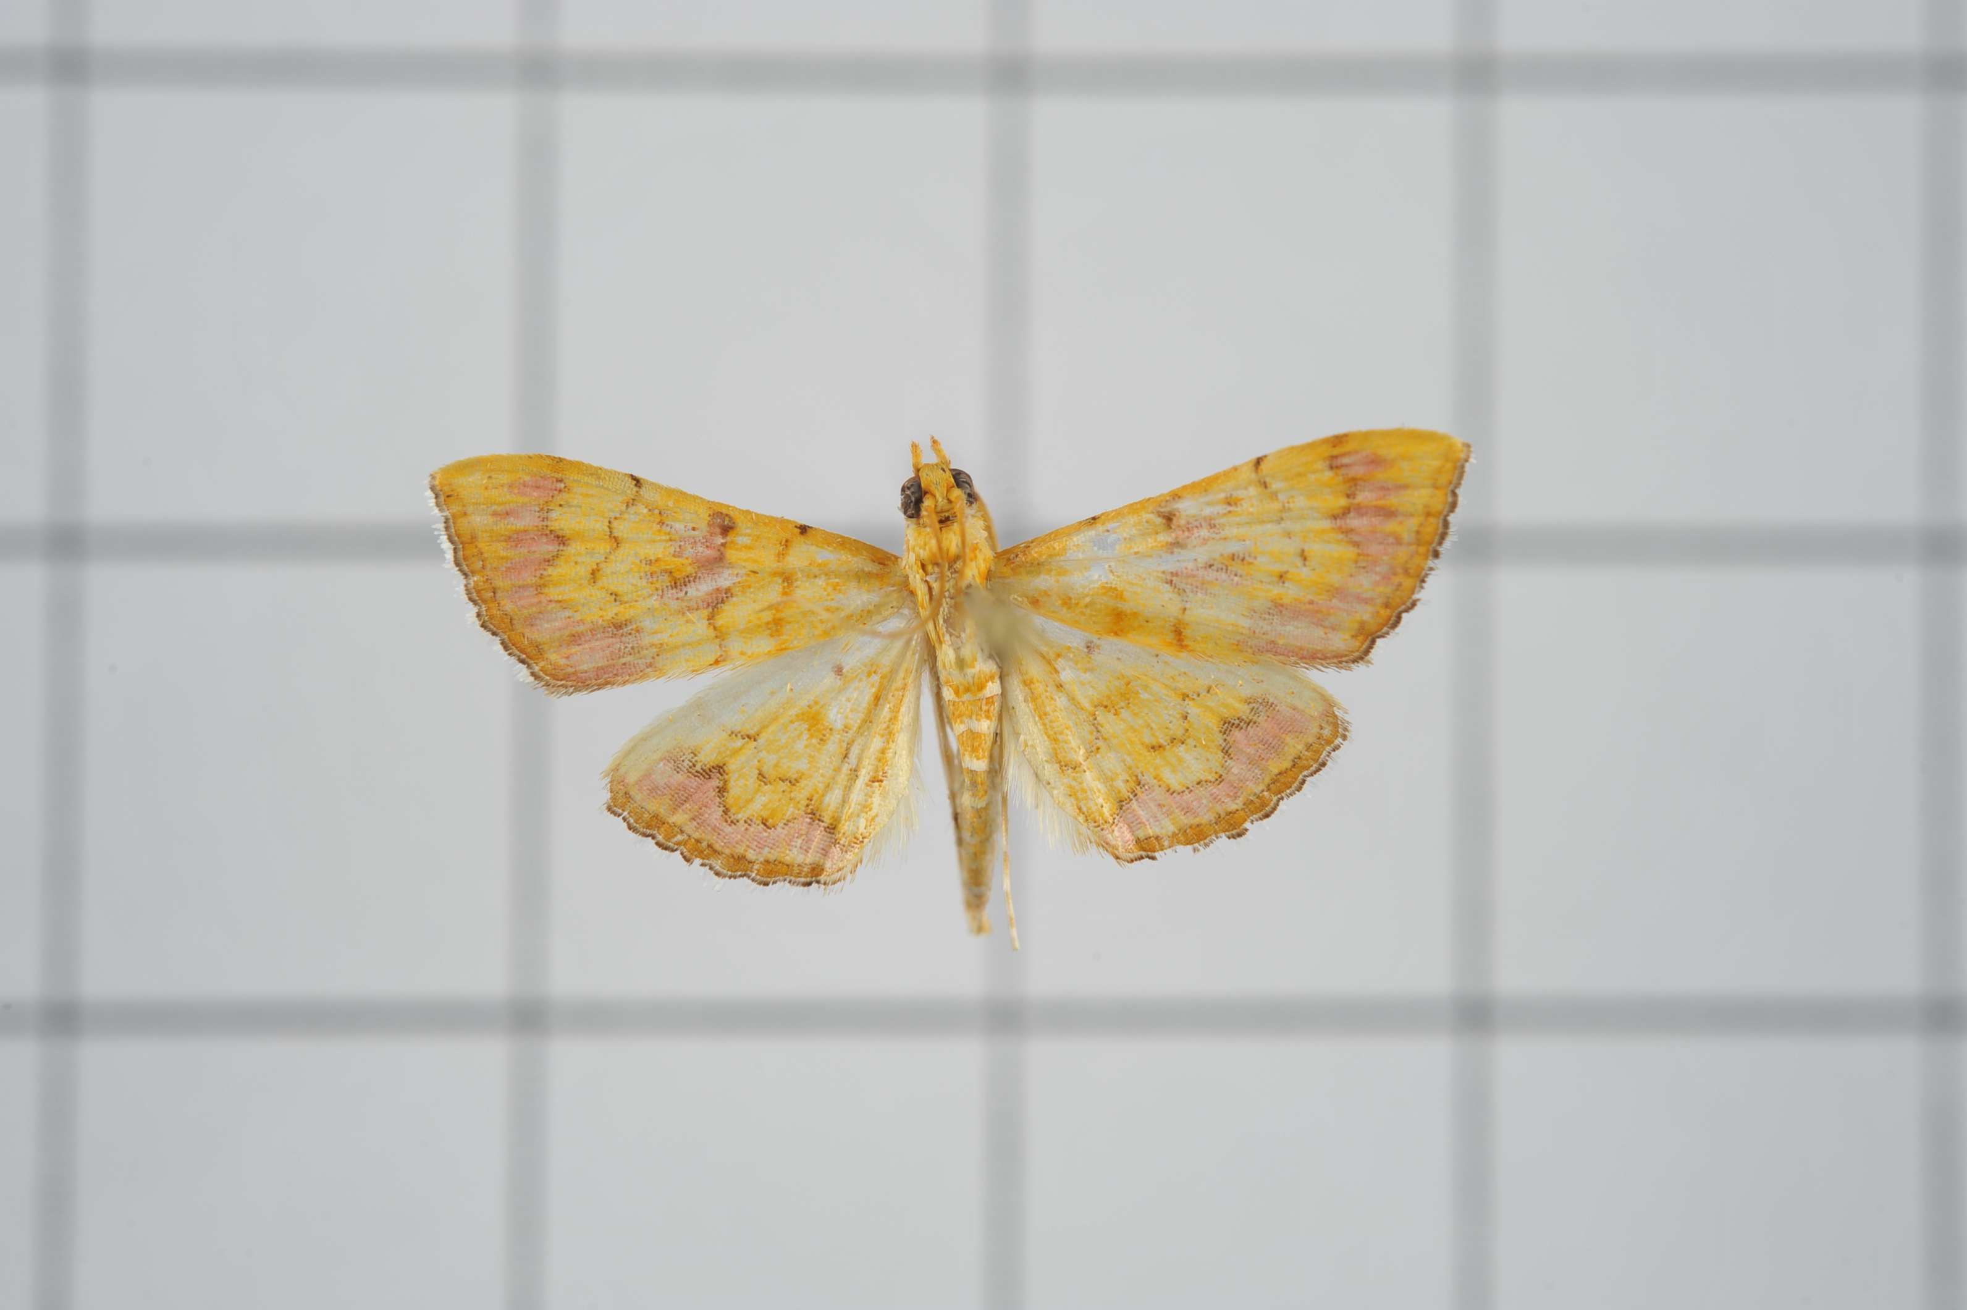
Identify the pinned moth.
Isocentris filalis
